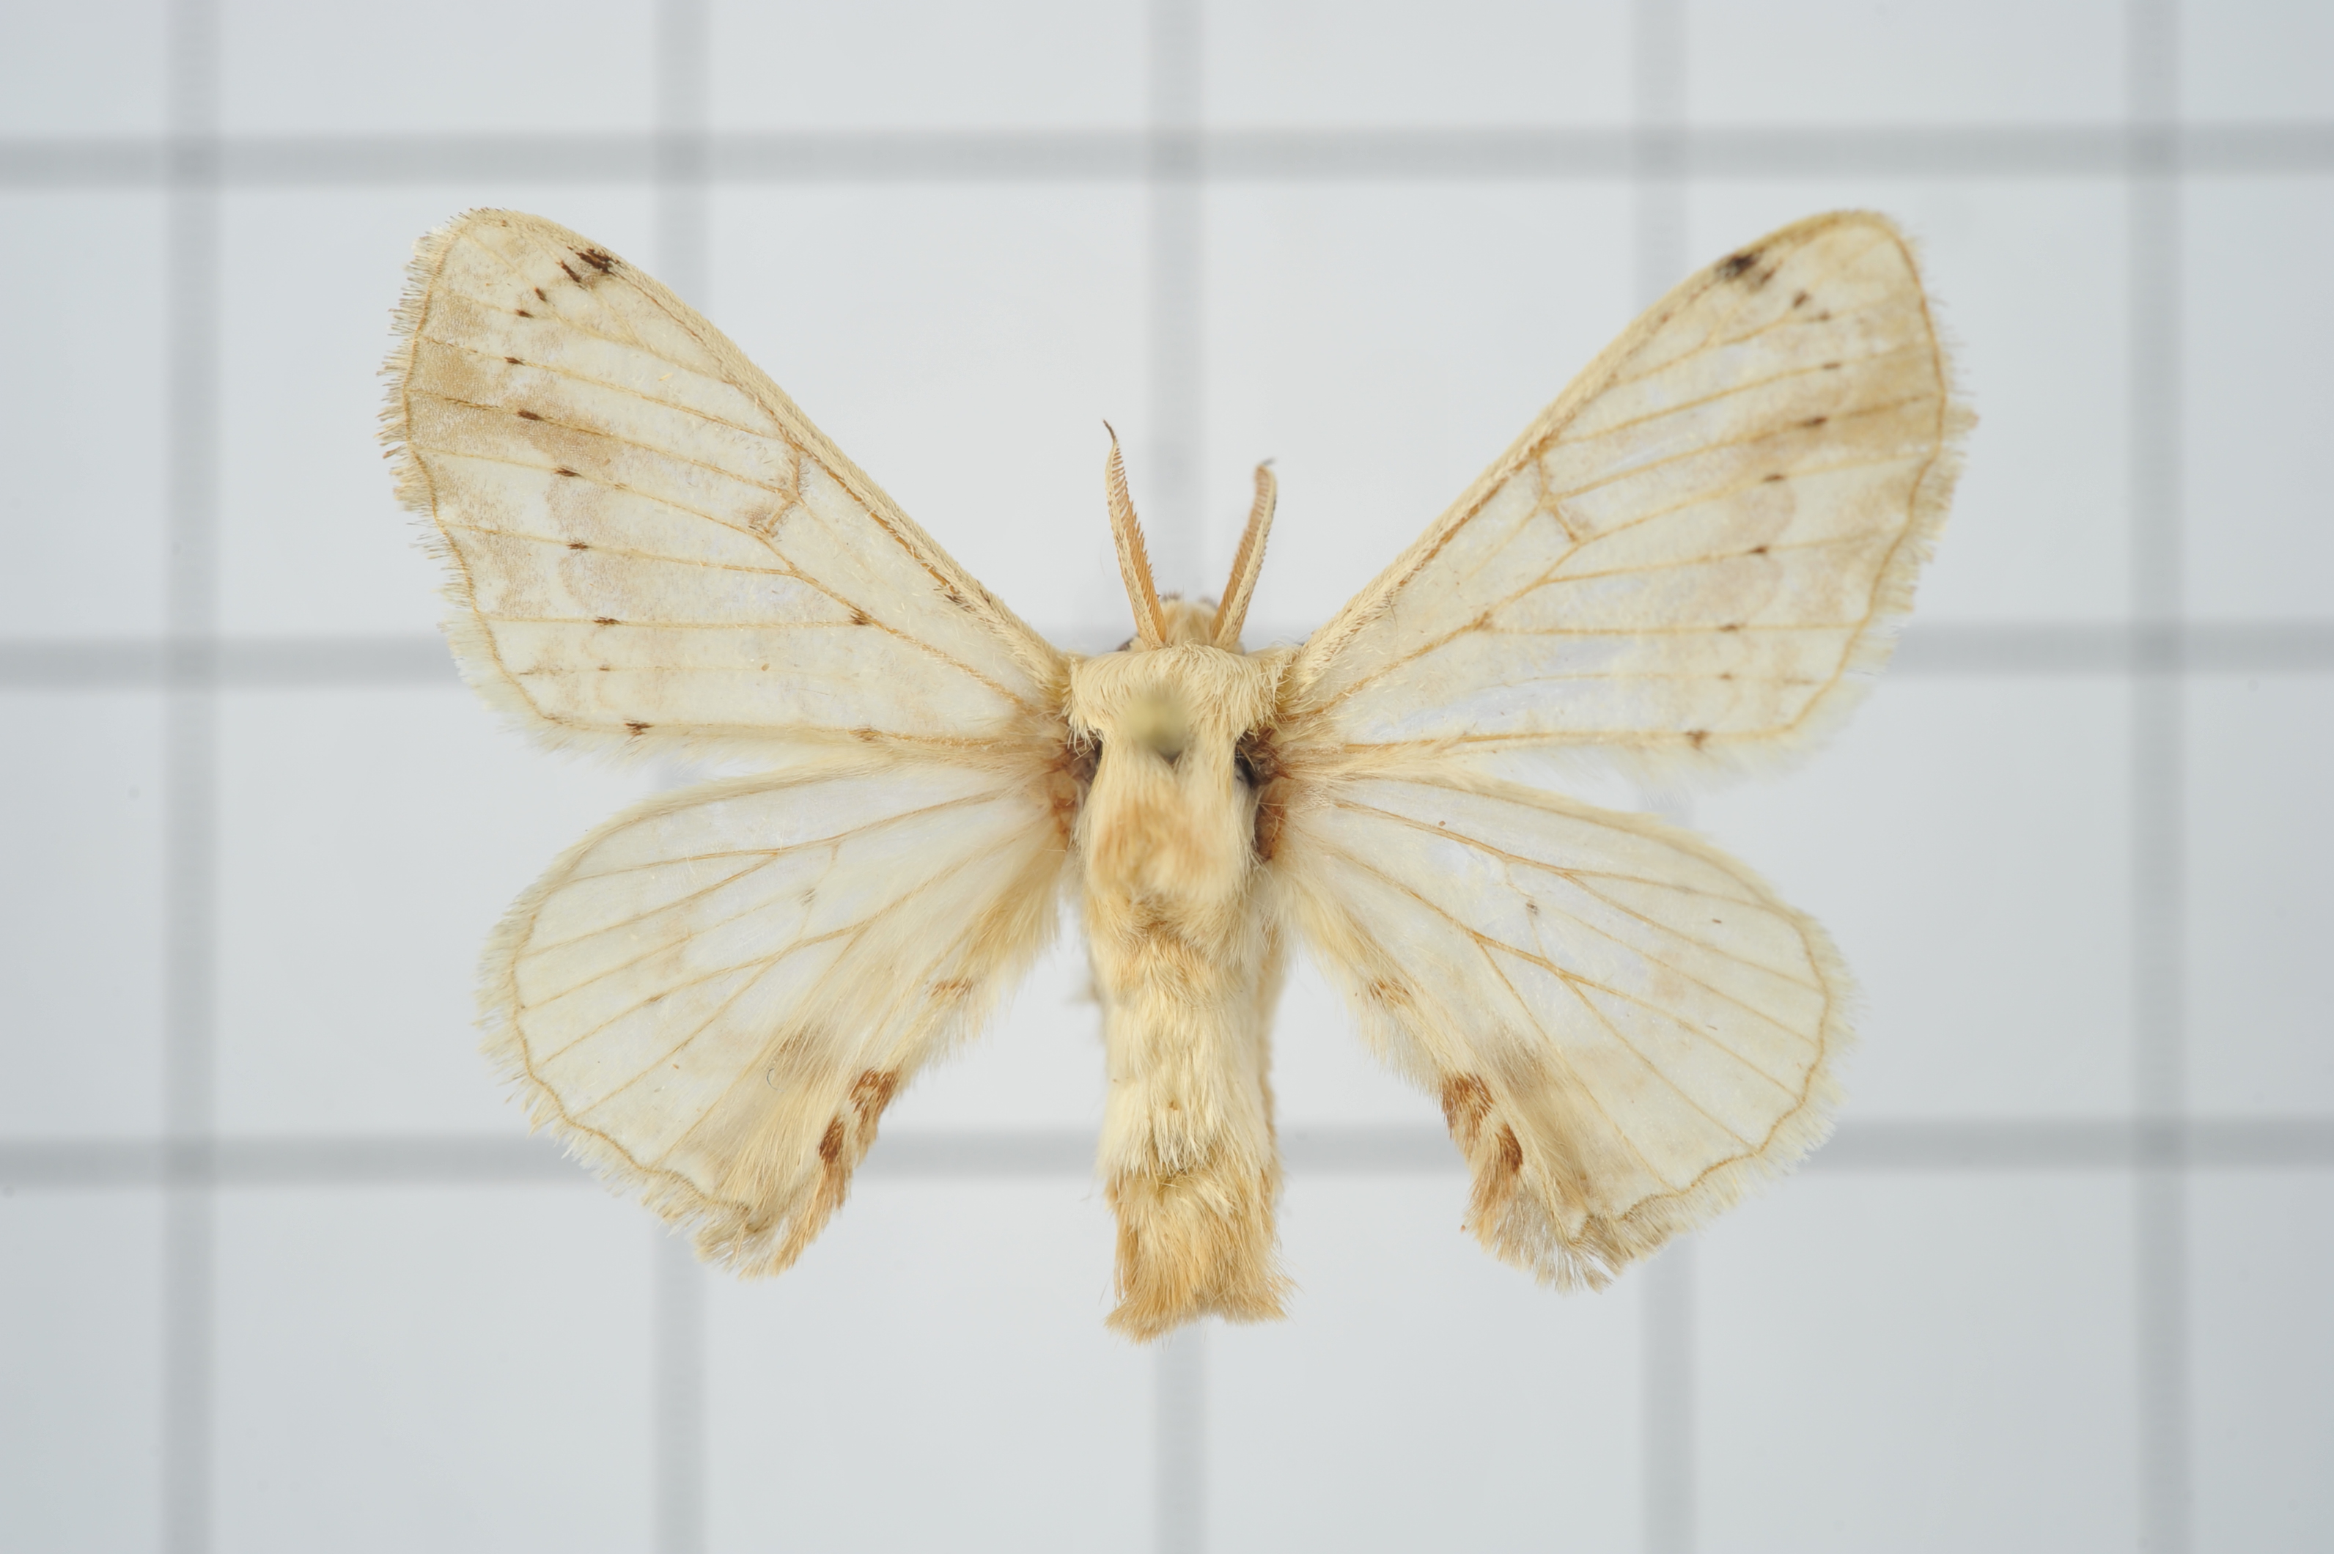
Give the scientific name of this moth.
Ernolatia moorei
